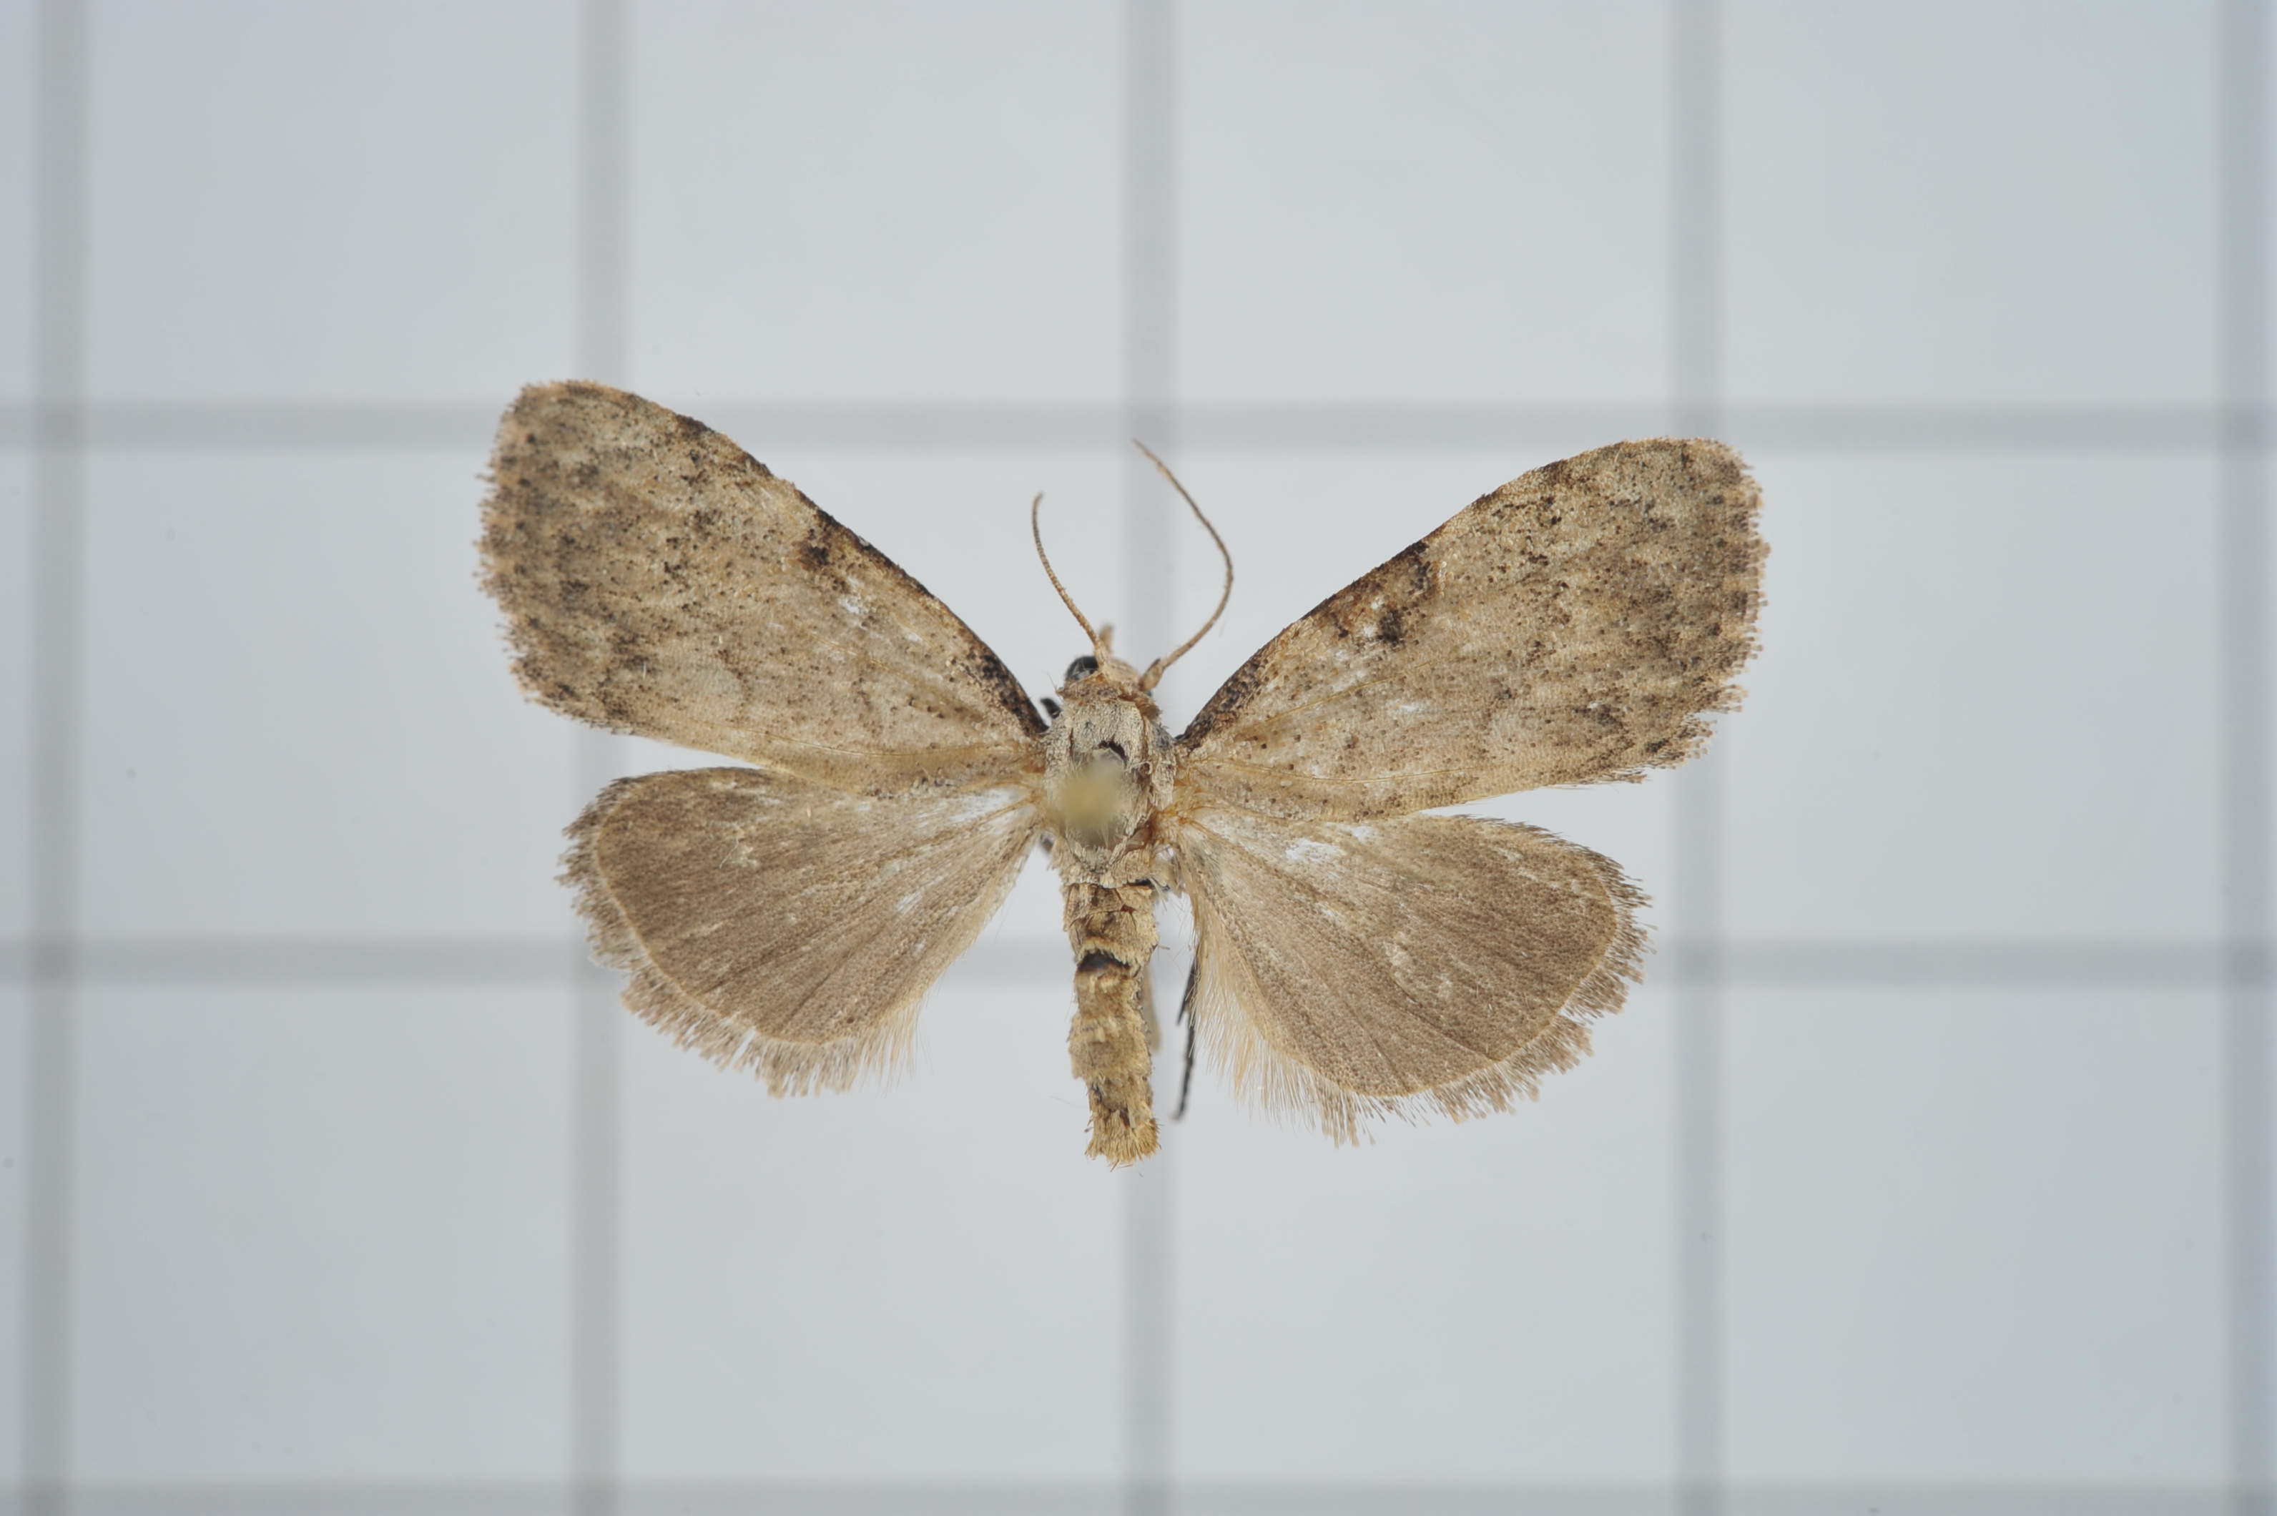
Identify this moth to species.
Meganola major takasago
